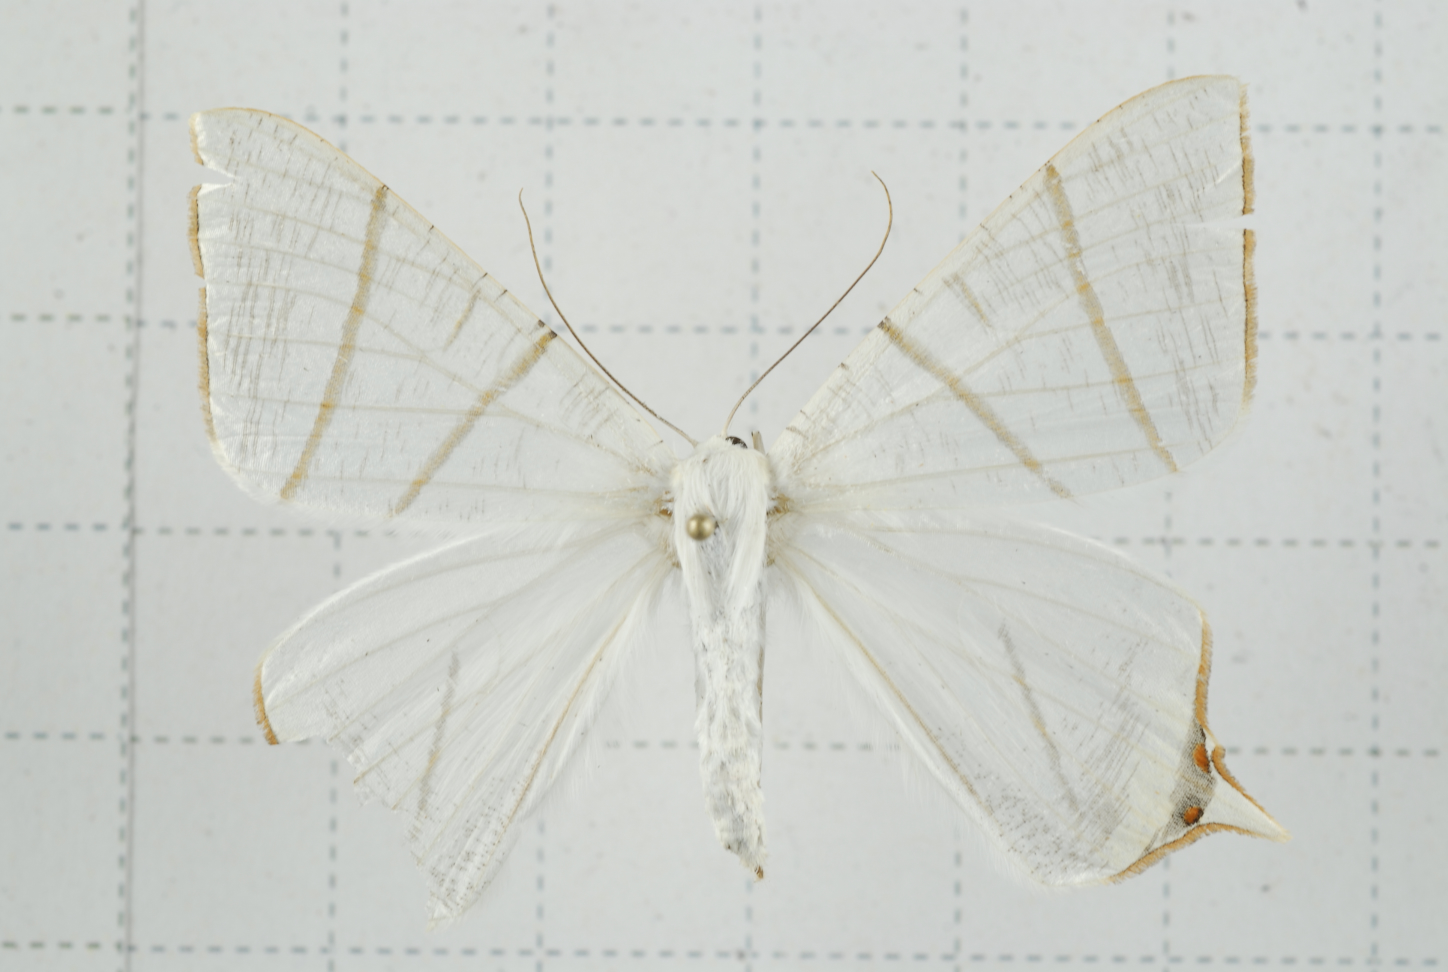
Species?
Ourapteryx changi
